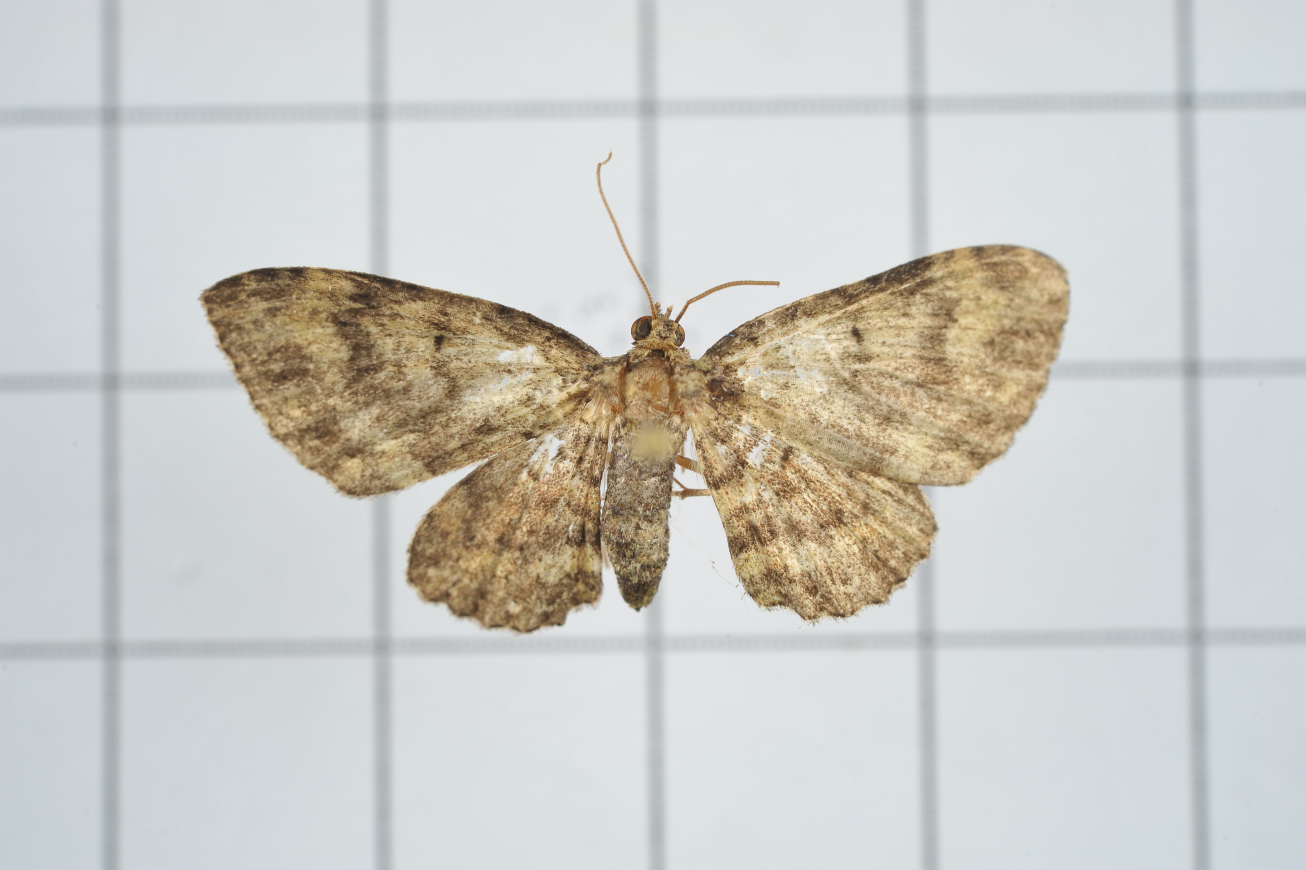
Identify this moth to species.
Pseudocollix hyperythra catalalia
